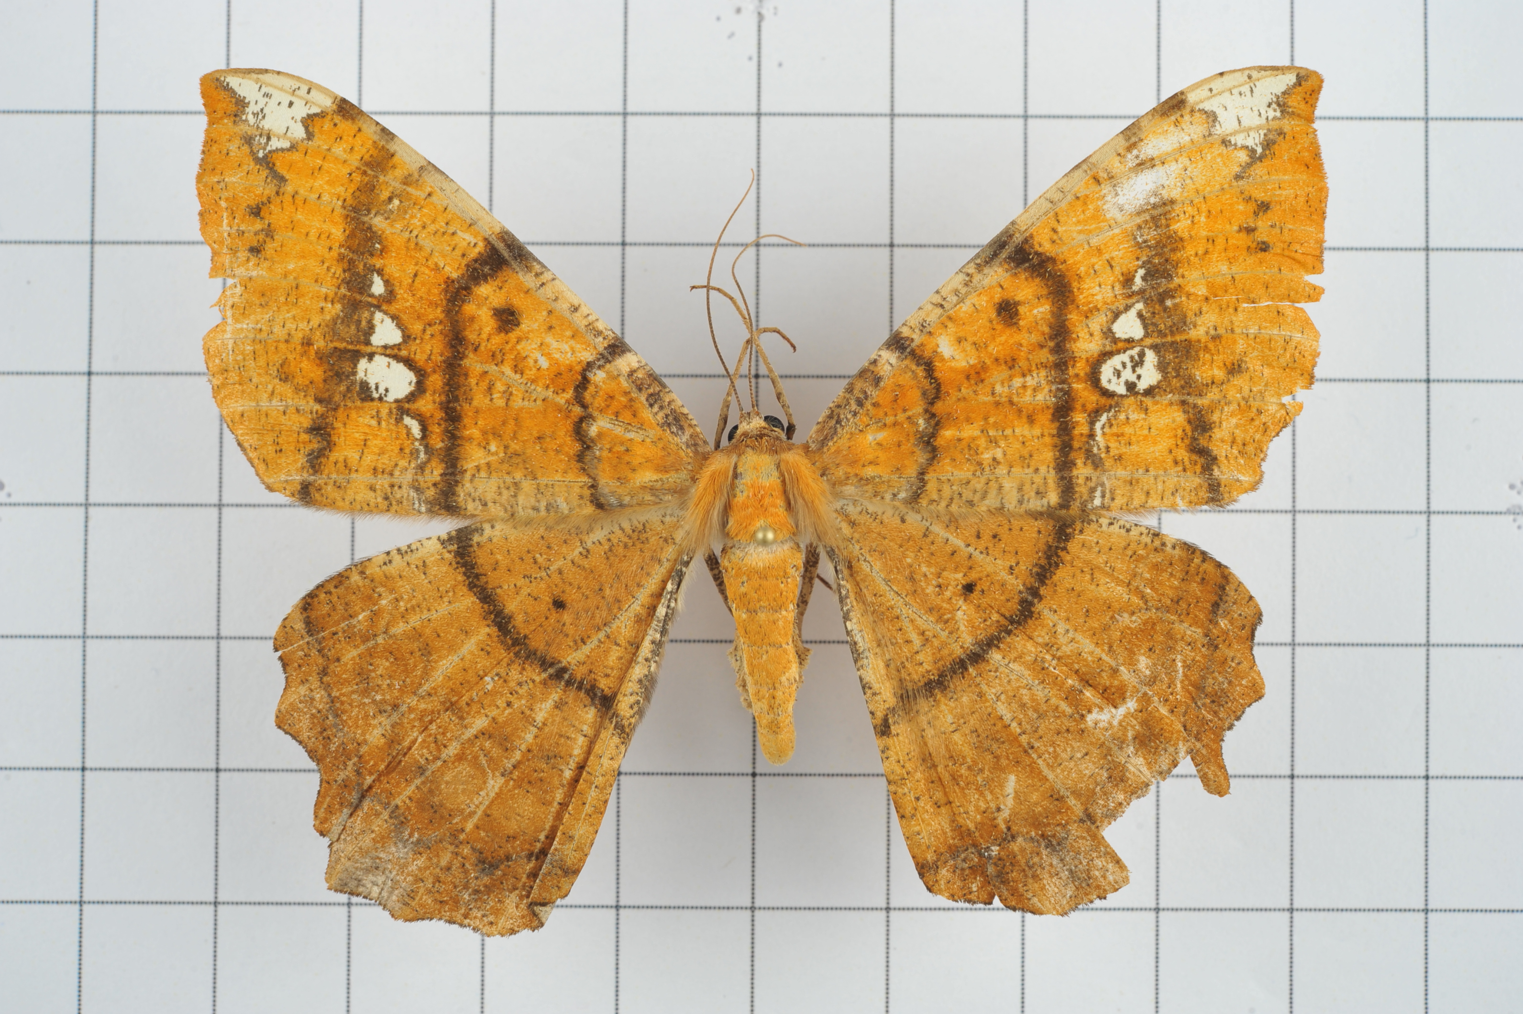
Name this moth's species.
Amblychia angeronaria
